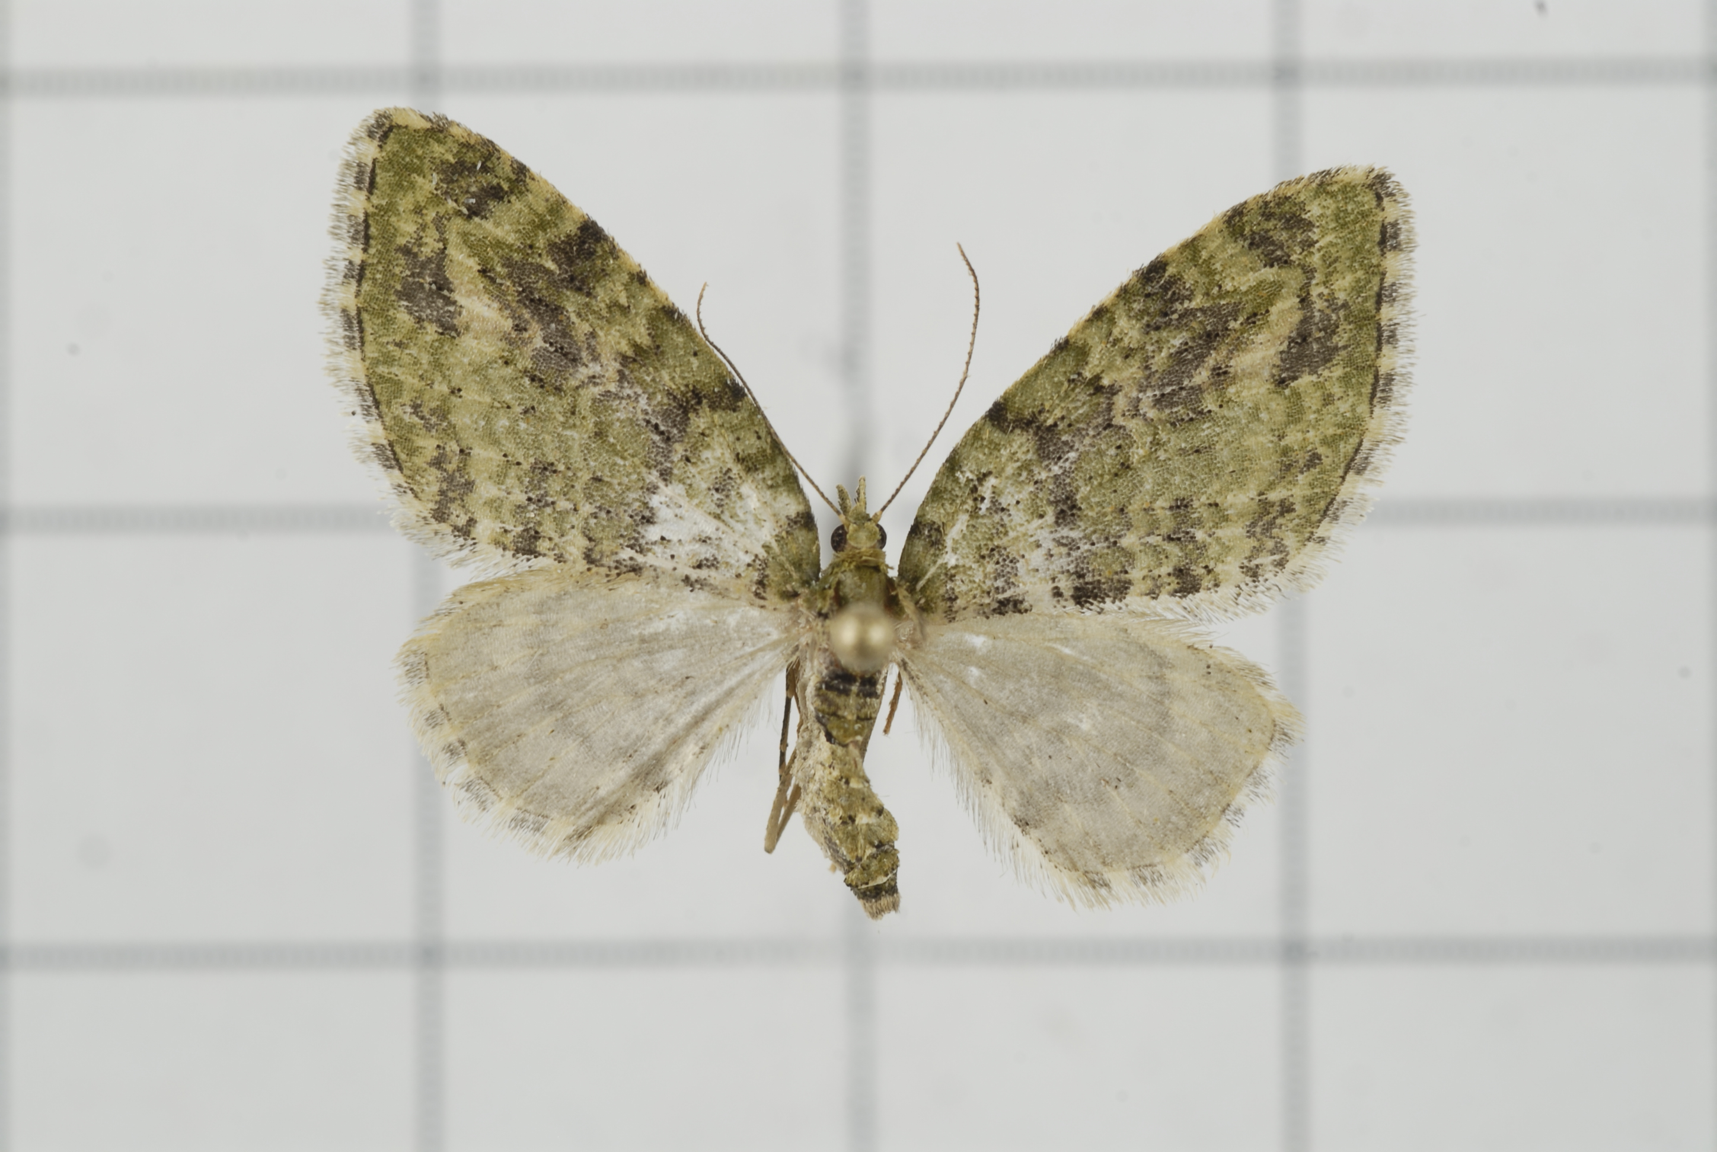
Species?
Chloroclystis blanda
